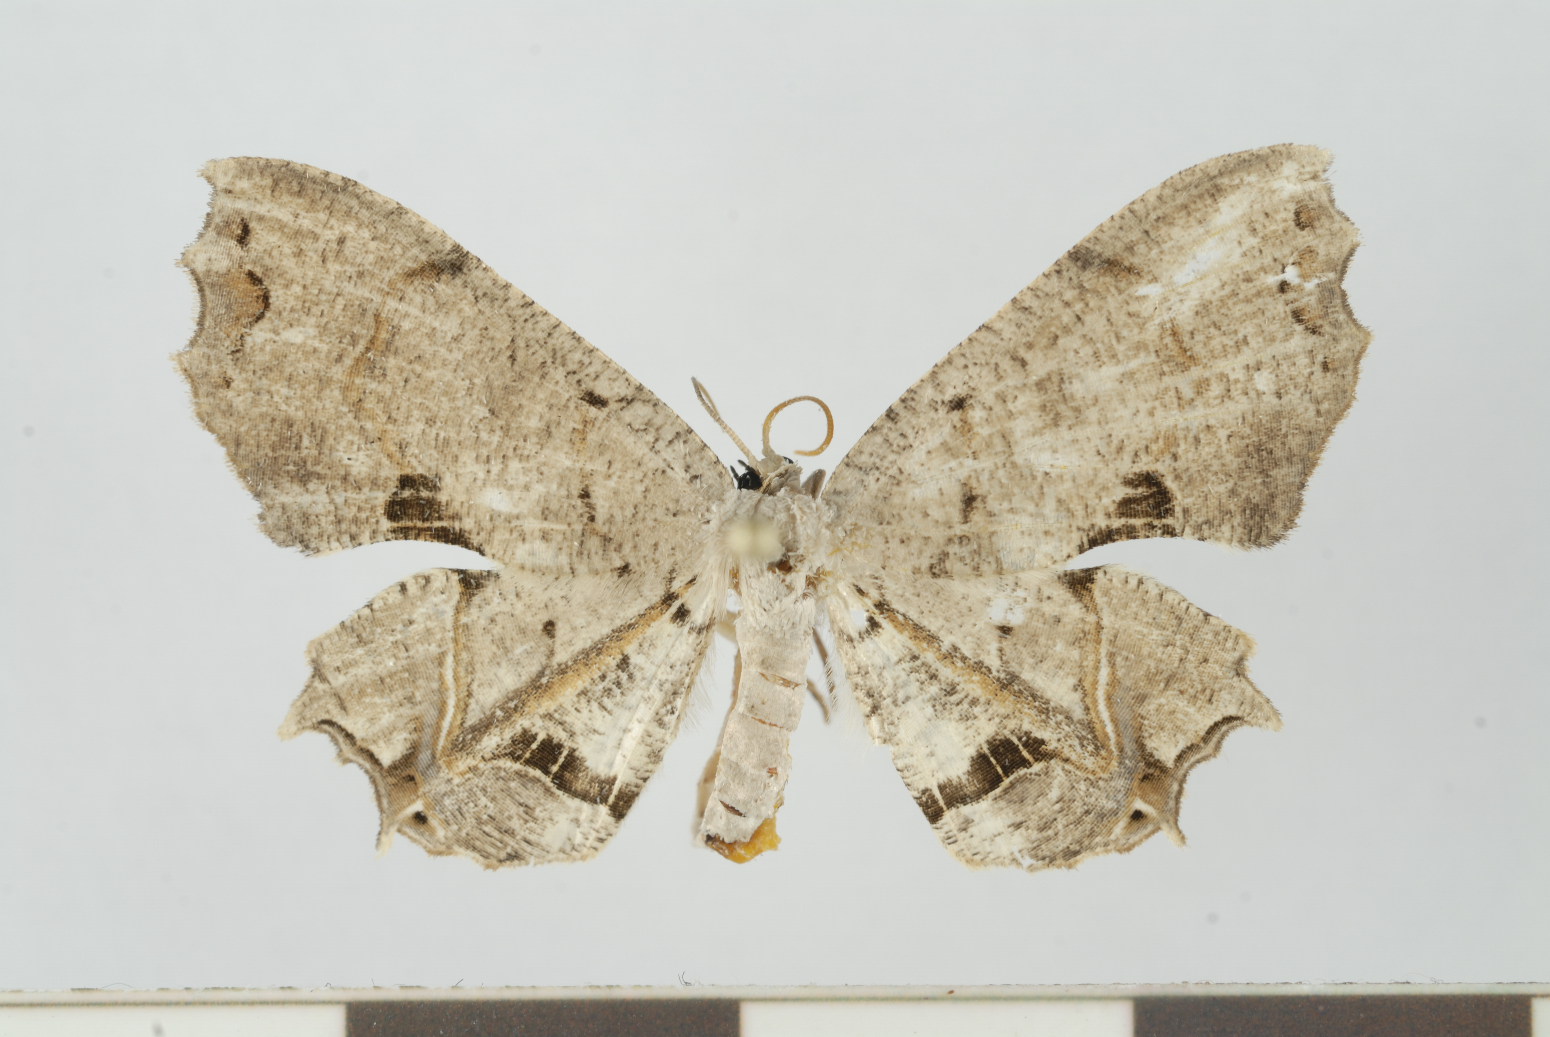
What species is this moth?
Dysaethria flavistriga
